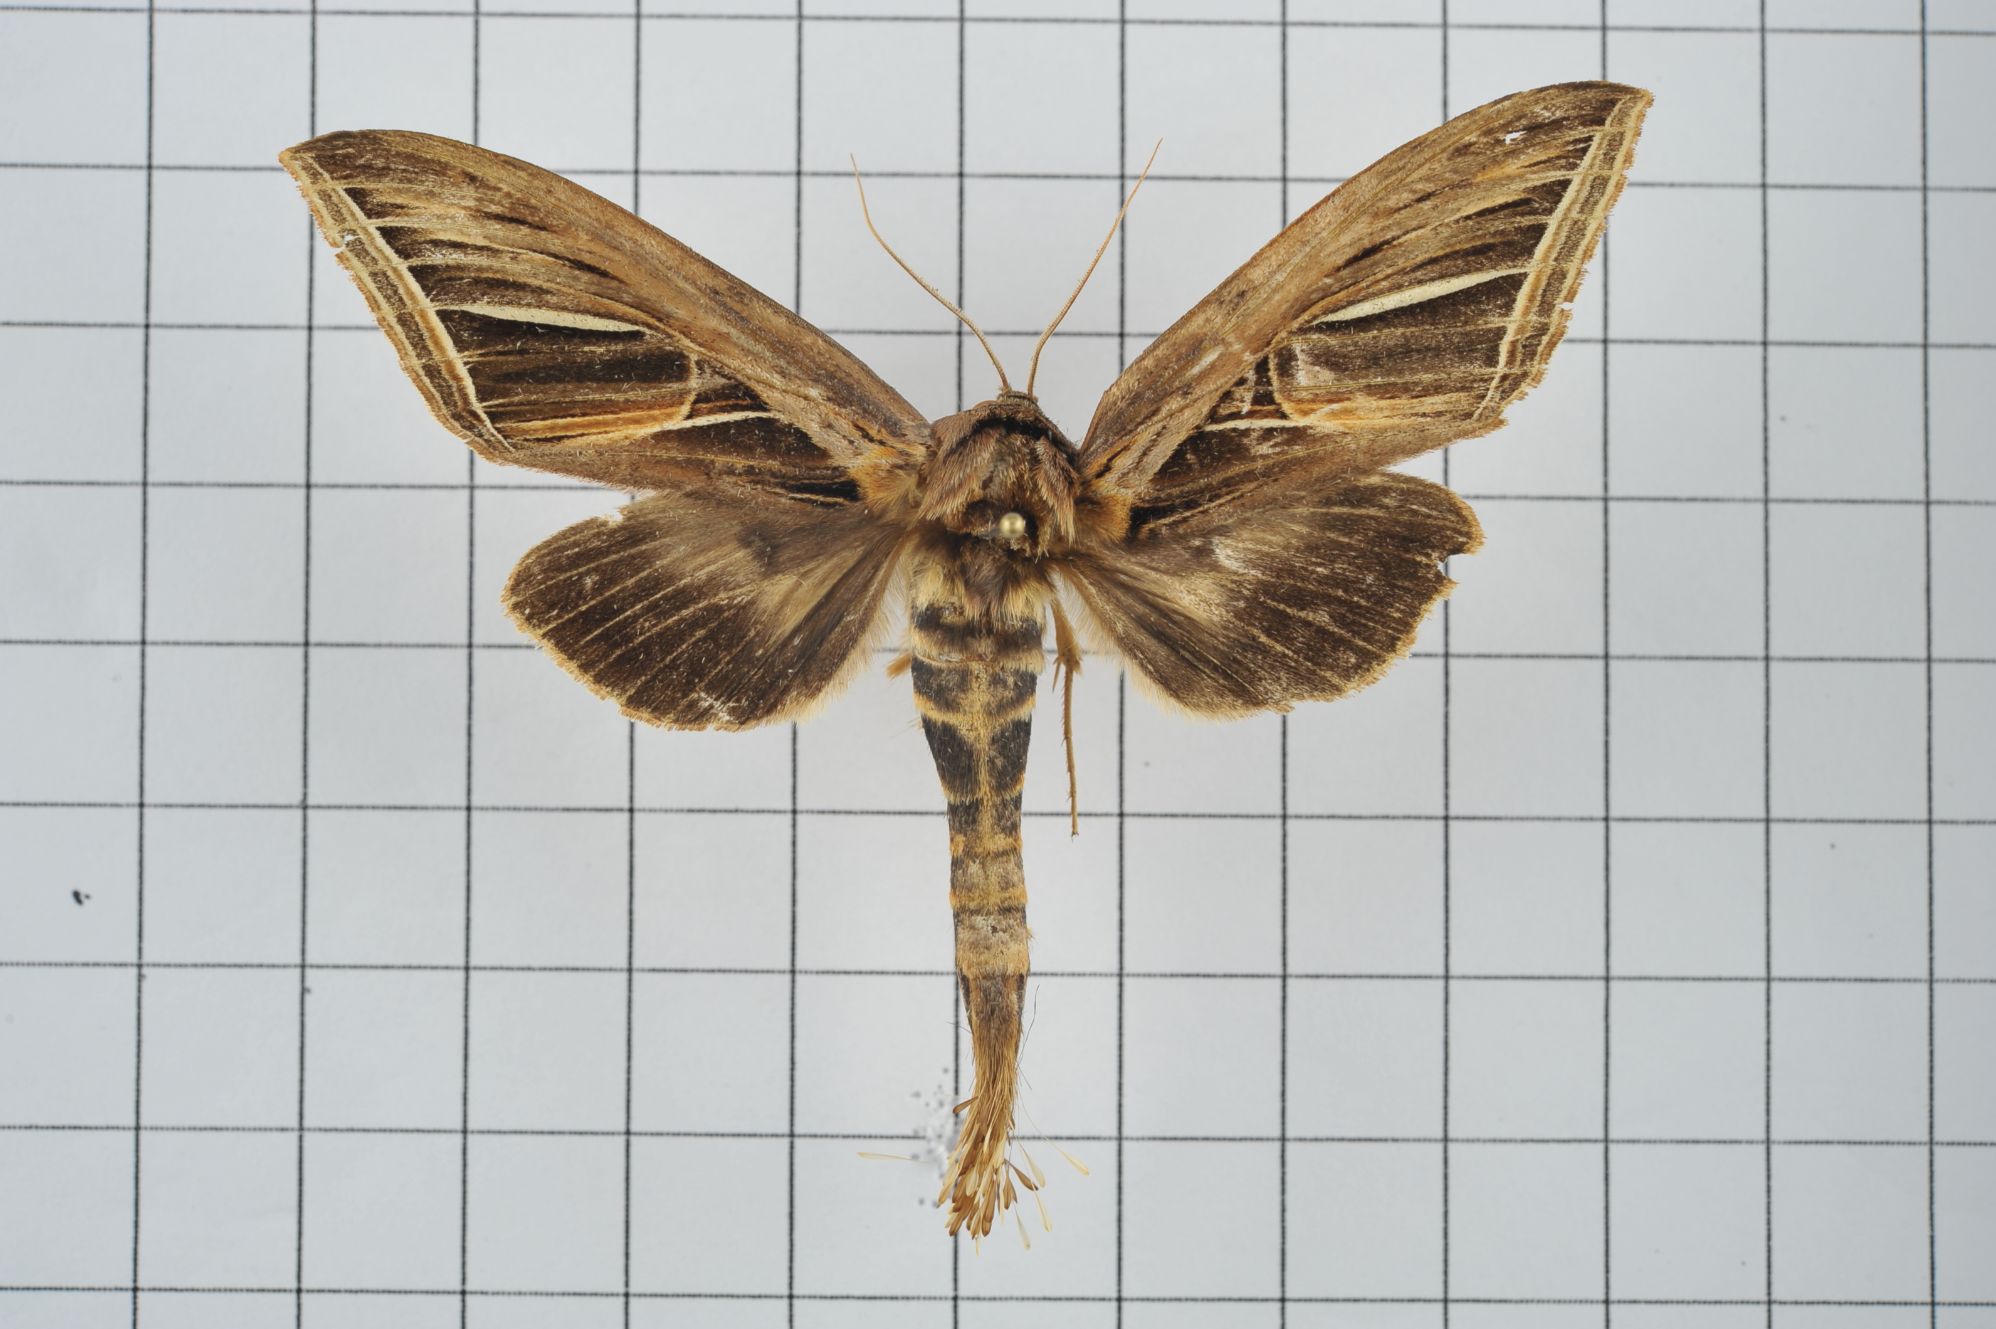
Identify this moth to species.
Tarsolepis fulgurifera
